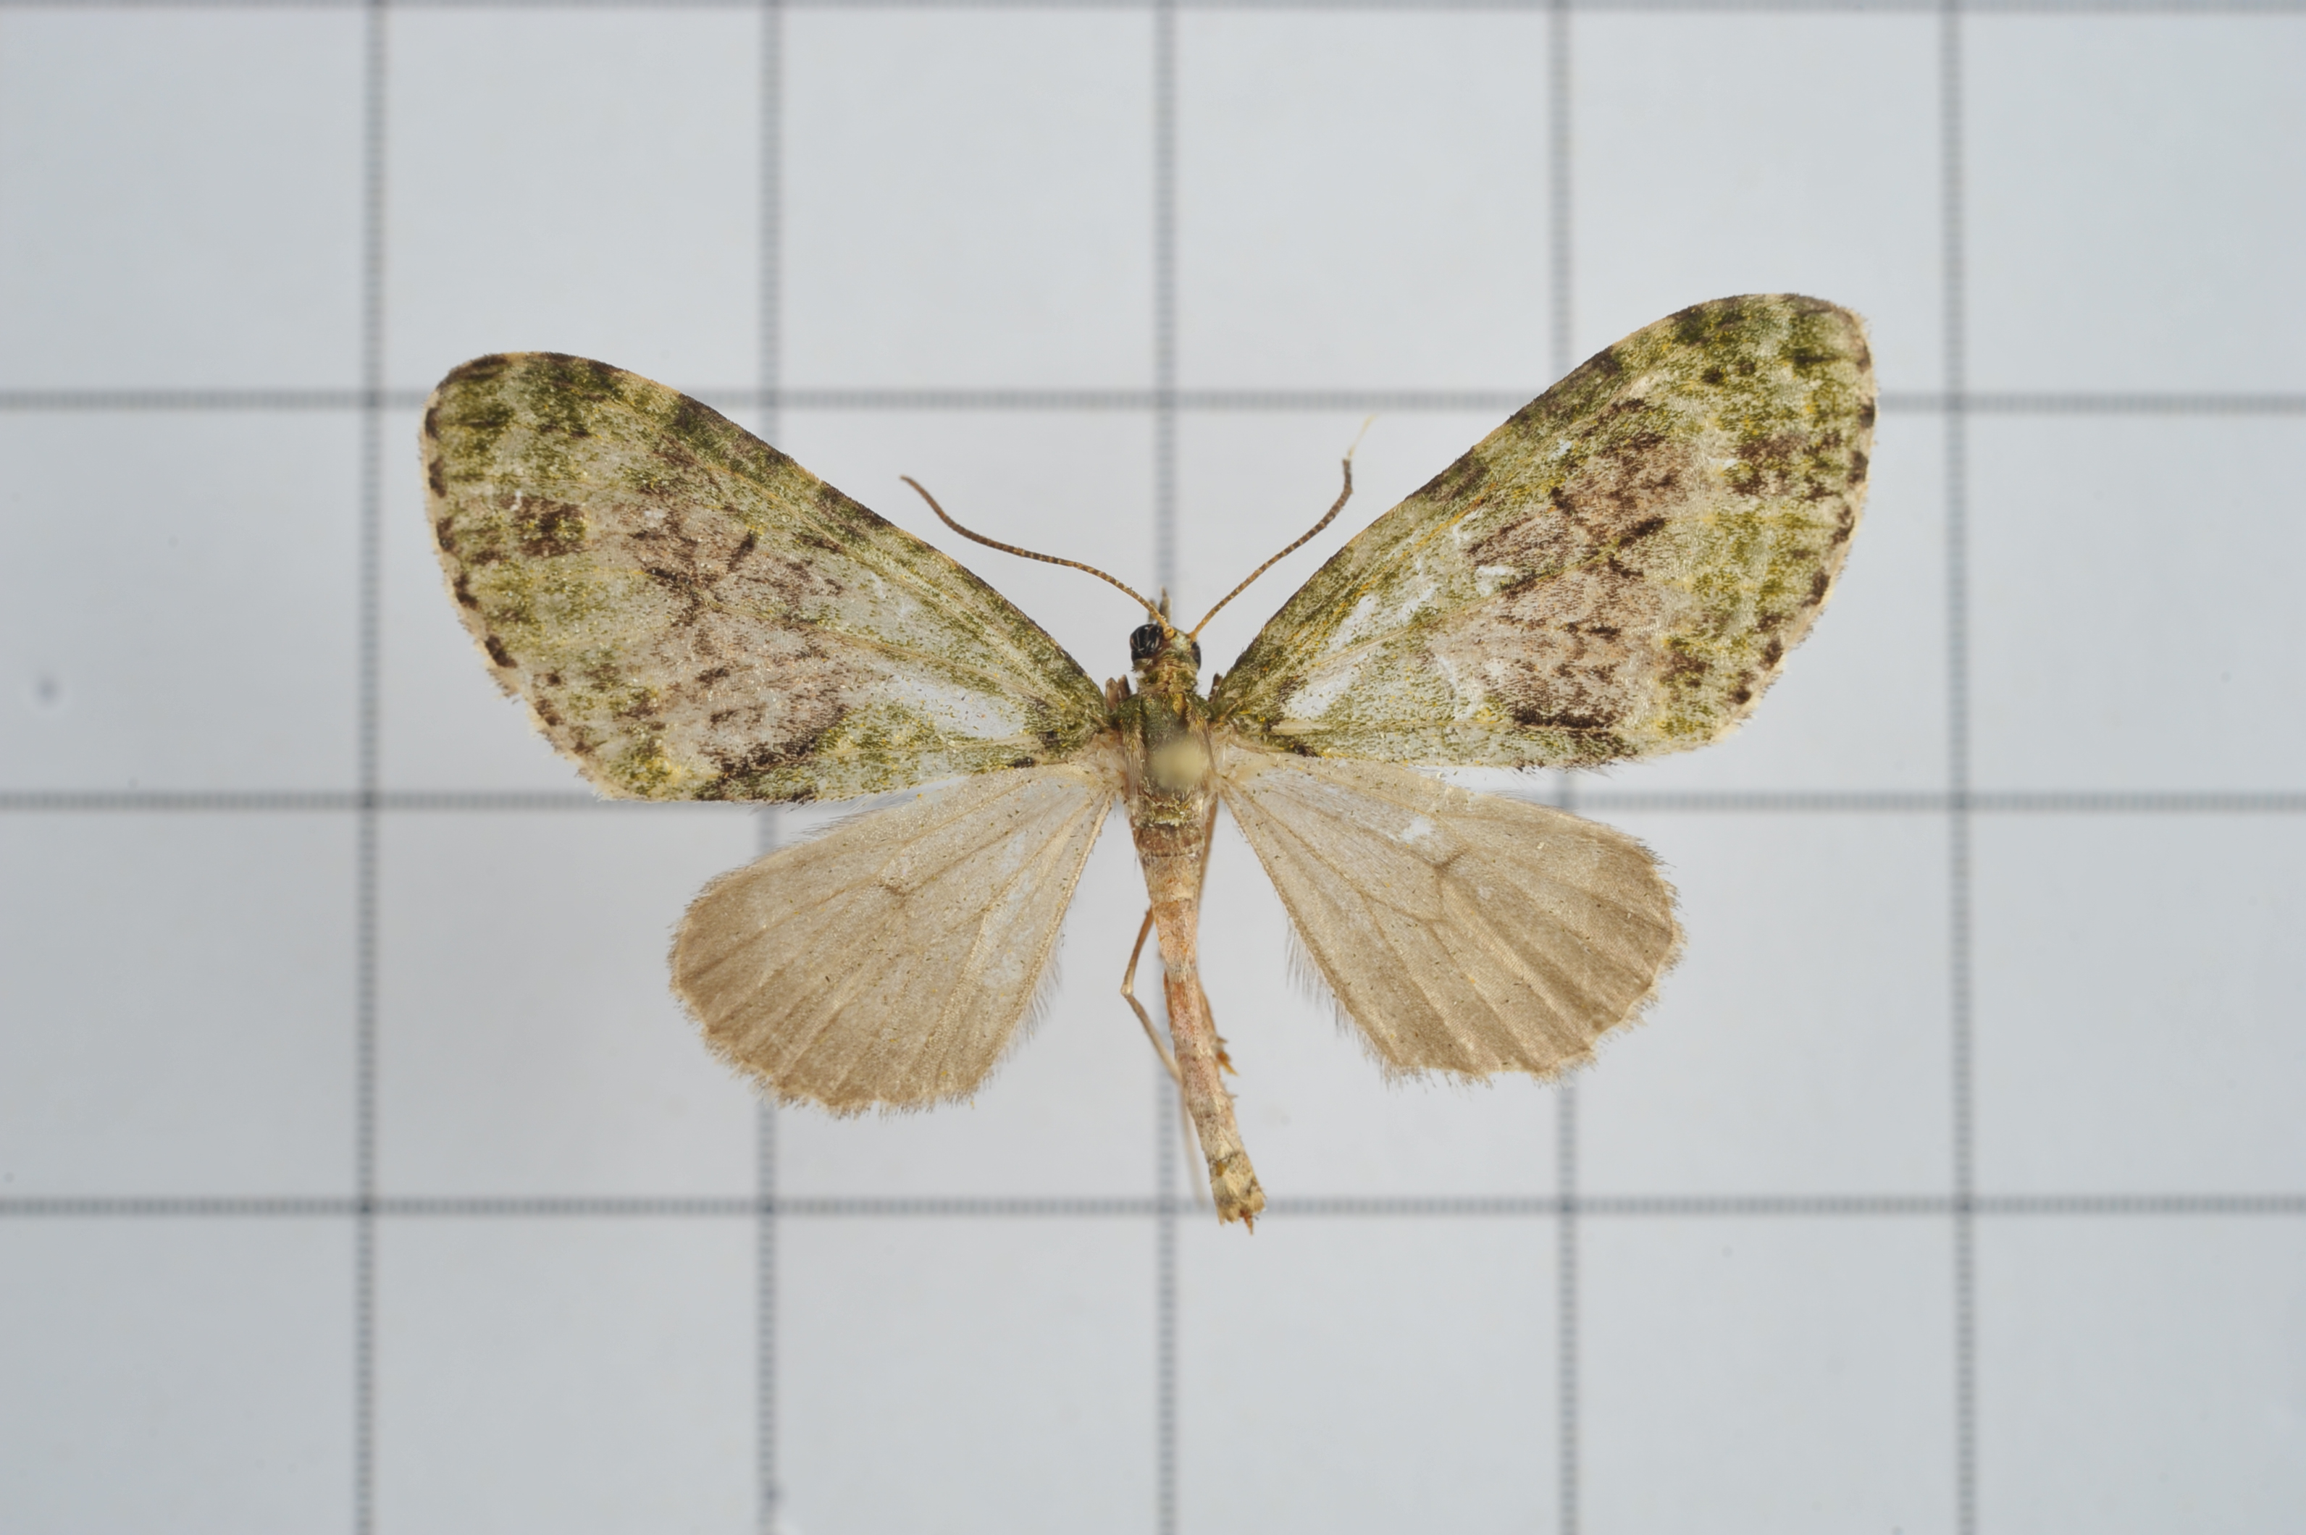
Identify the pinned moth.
Hypocometa clauda
